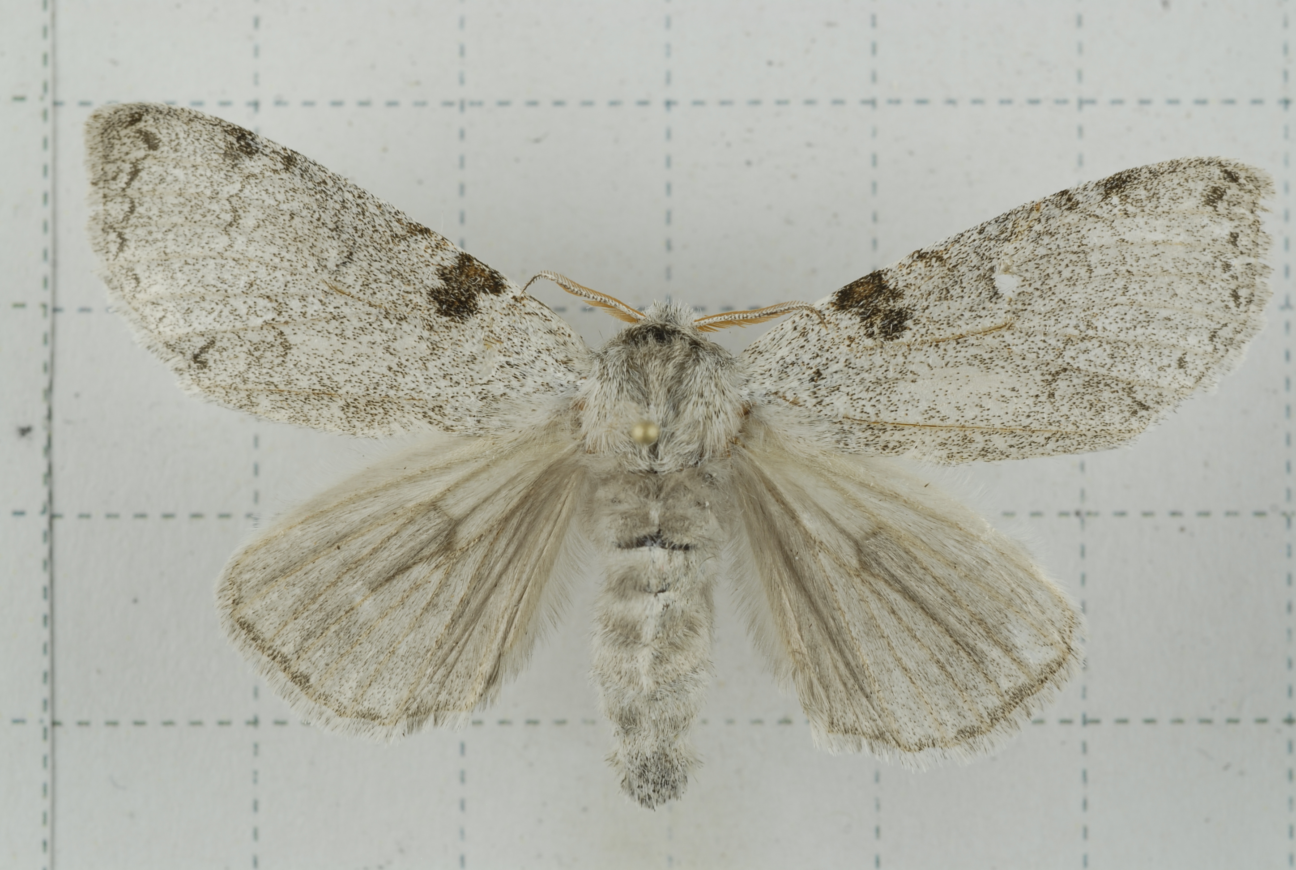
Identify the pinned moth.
Calliteara postfusca
